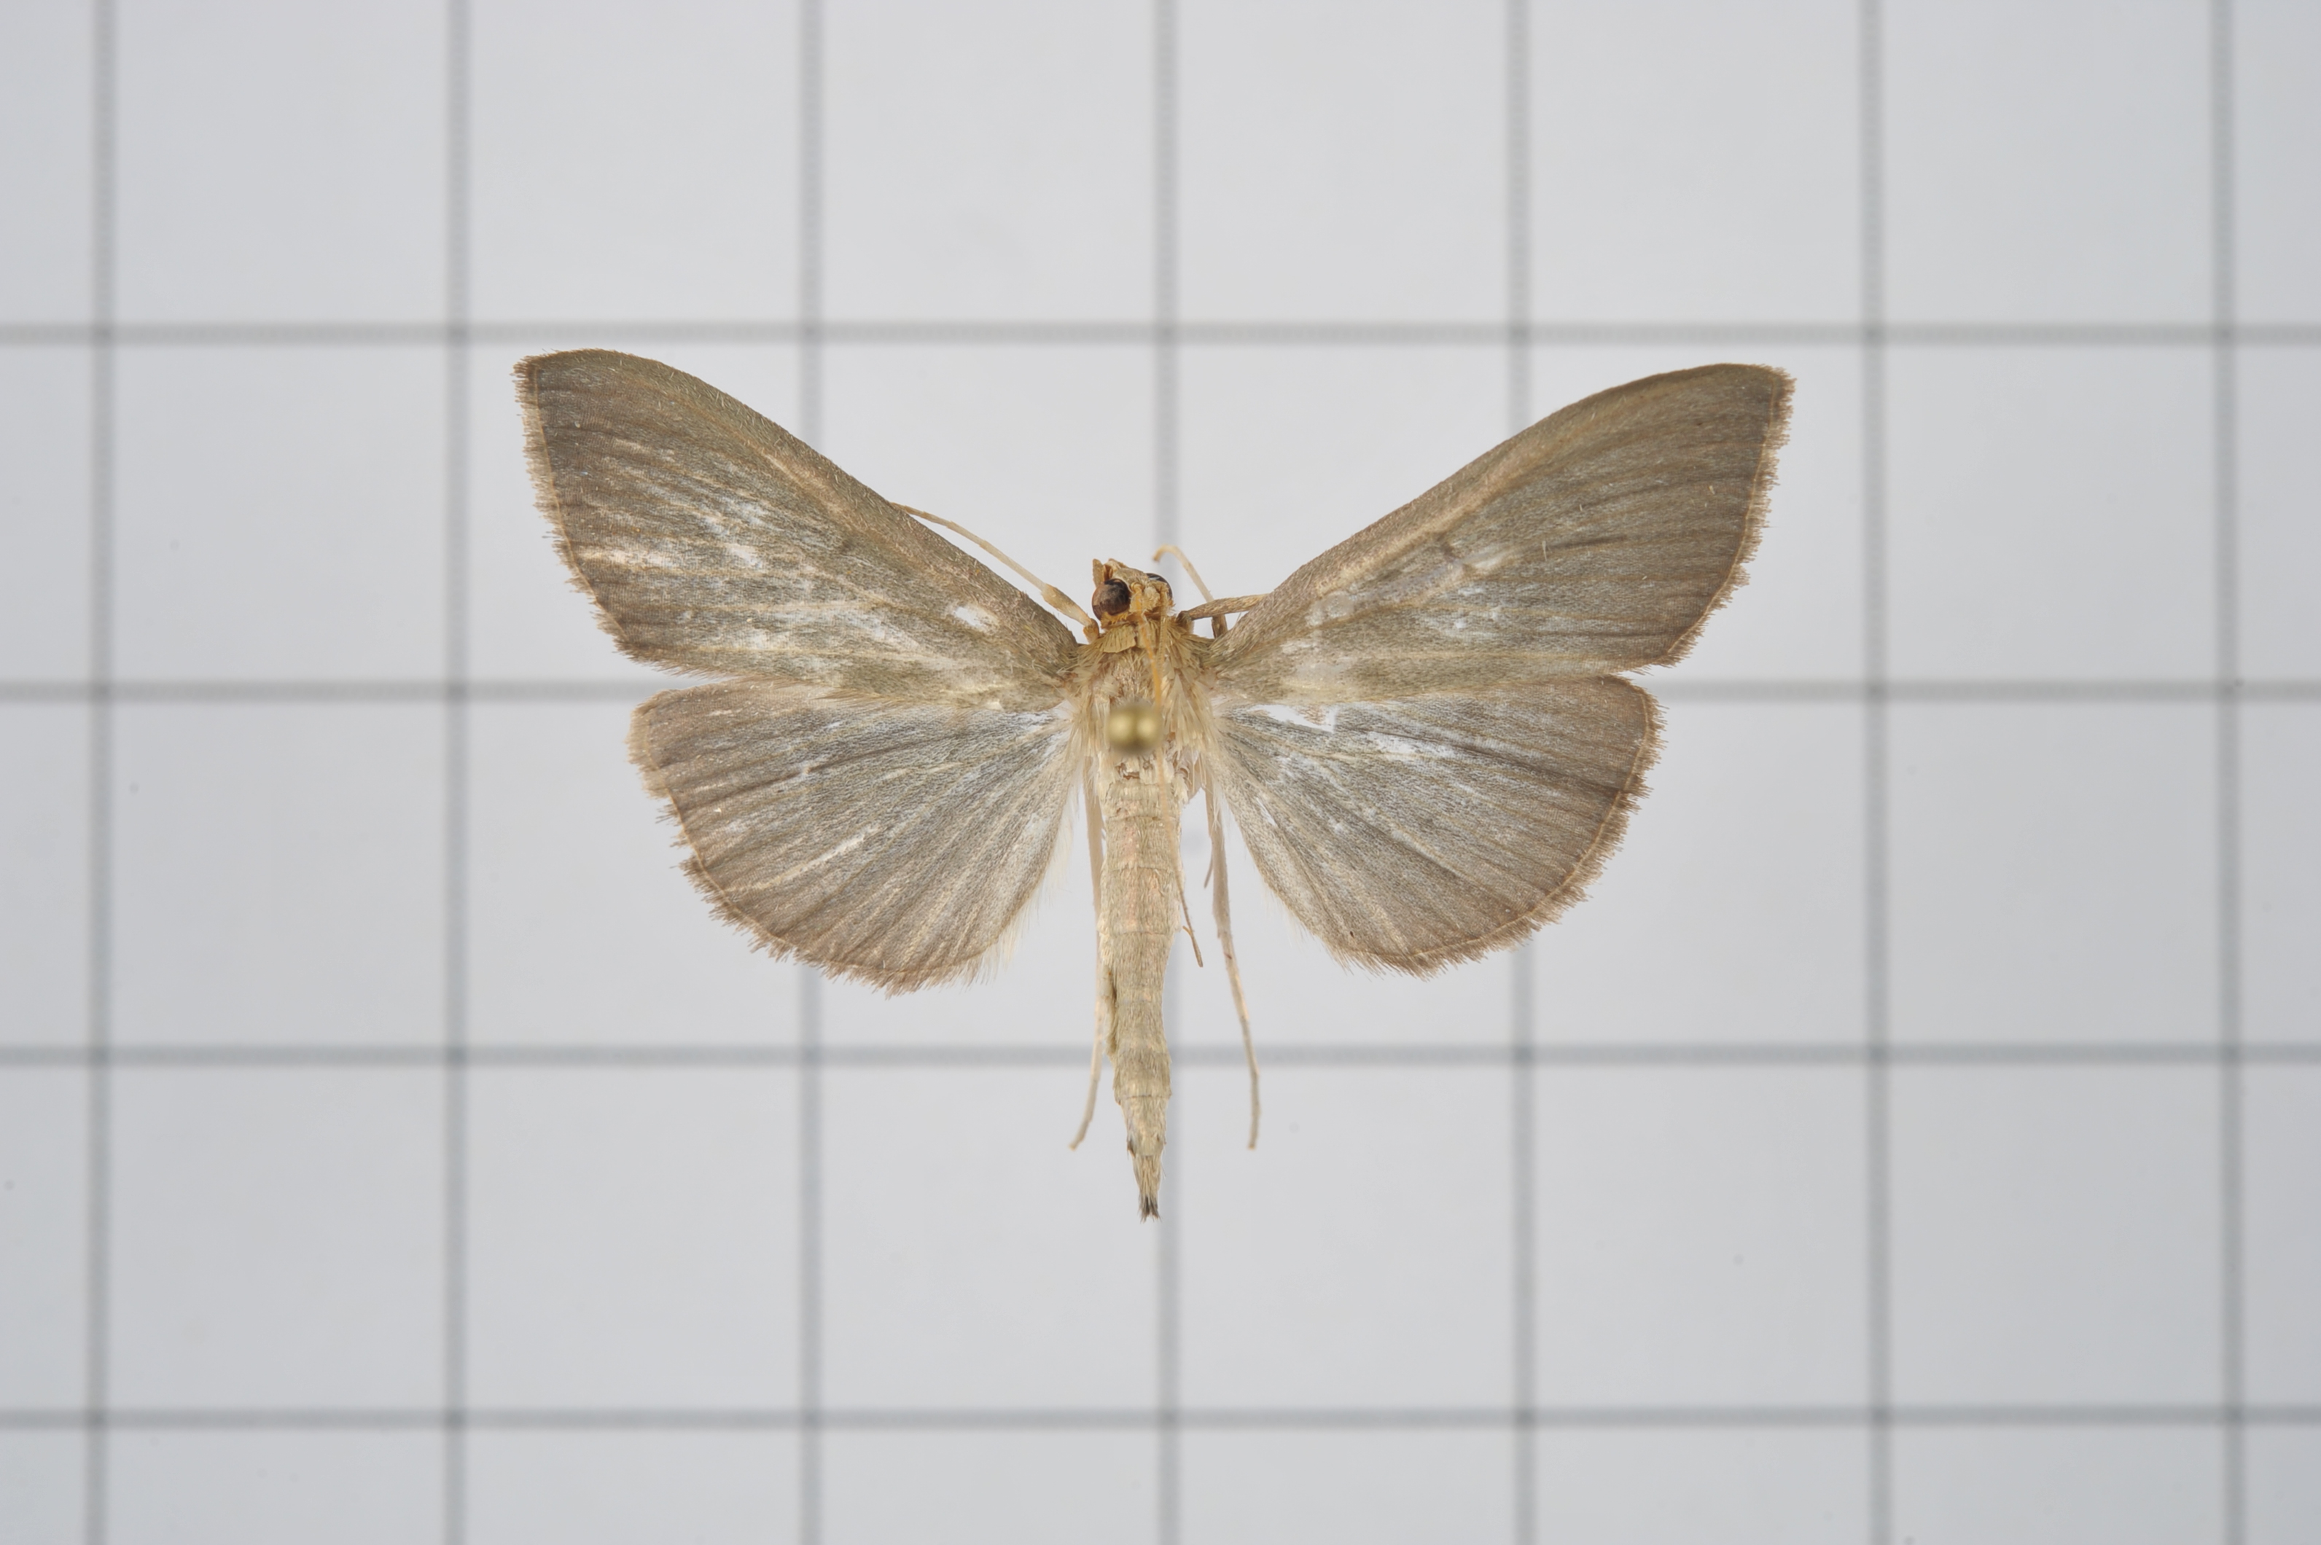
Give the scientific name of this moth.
Glauconoe deductalis
